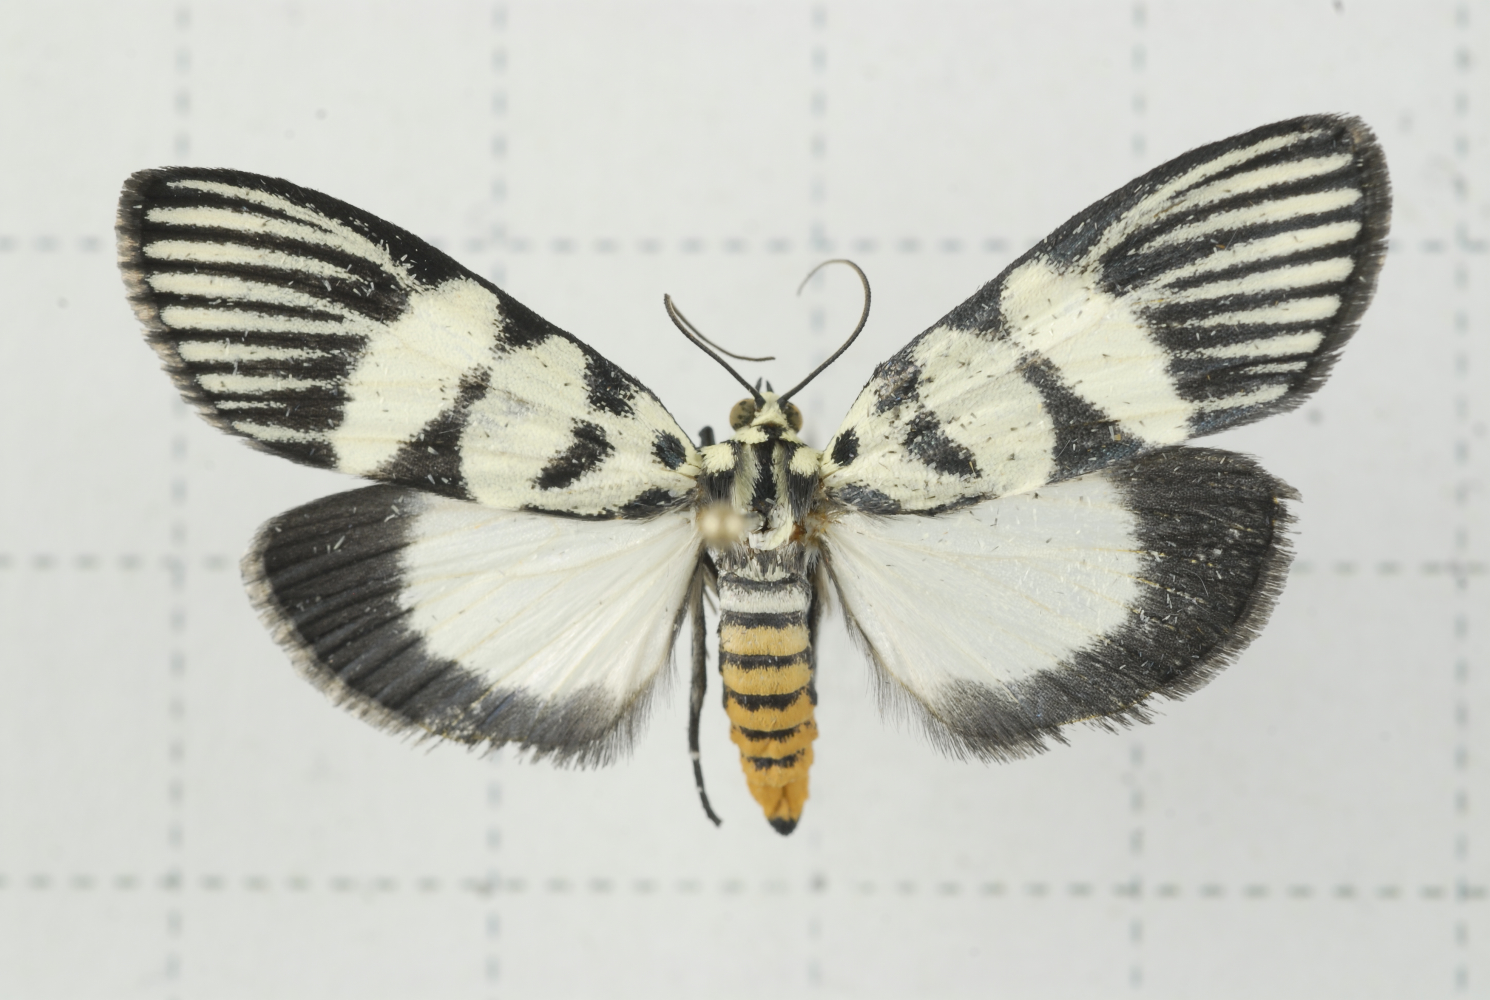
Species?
Heortia vitessoides
